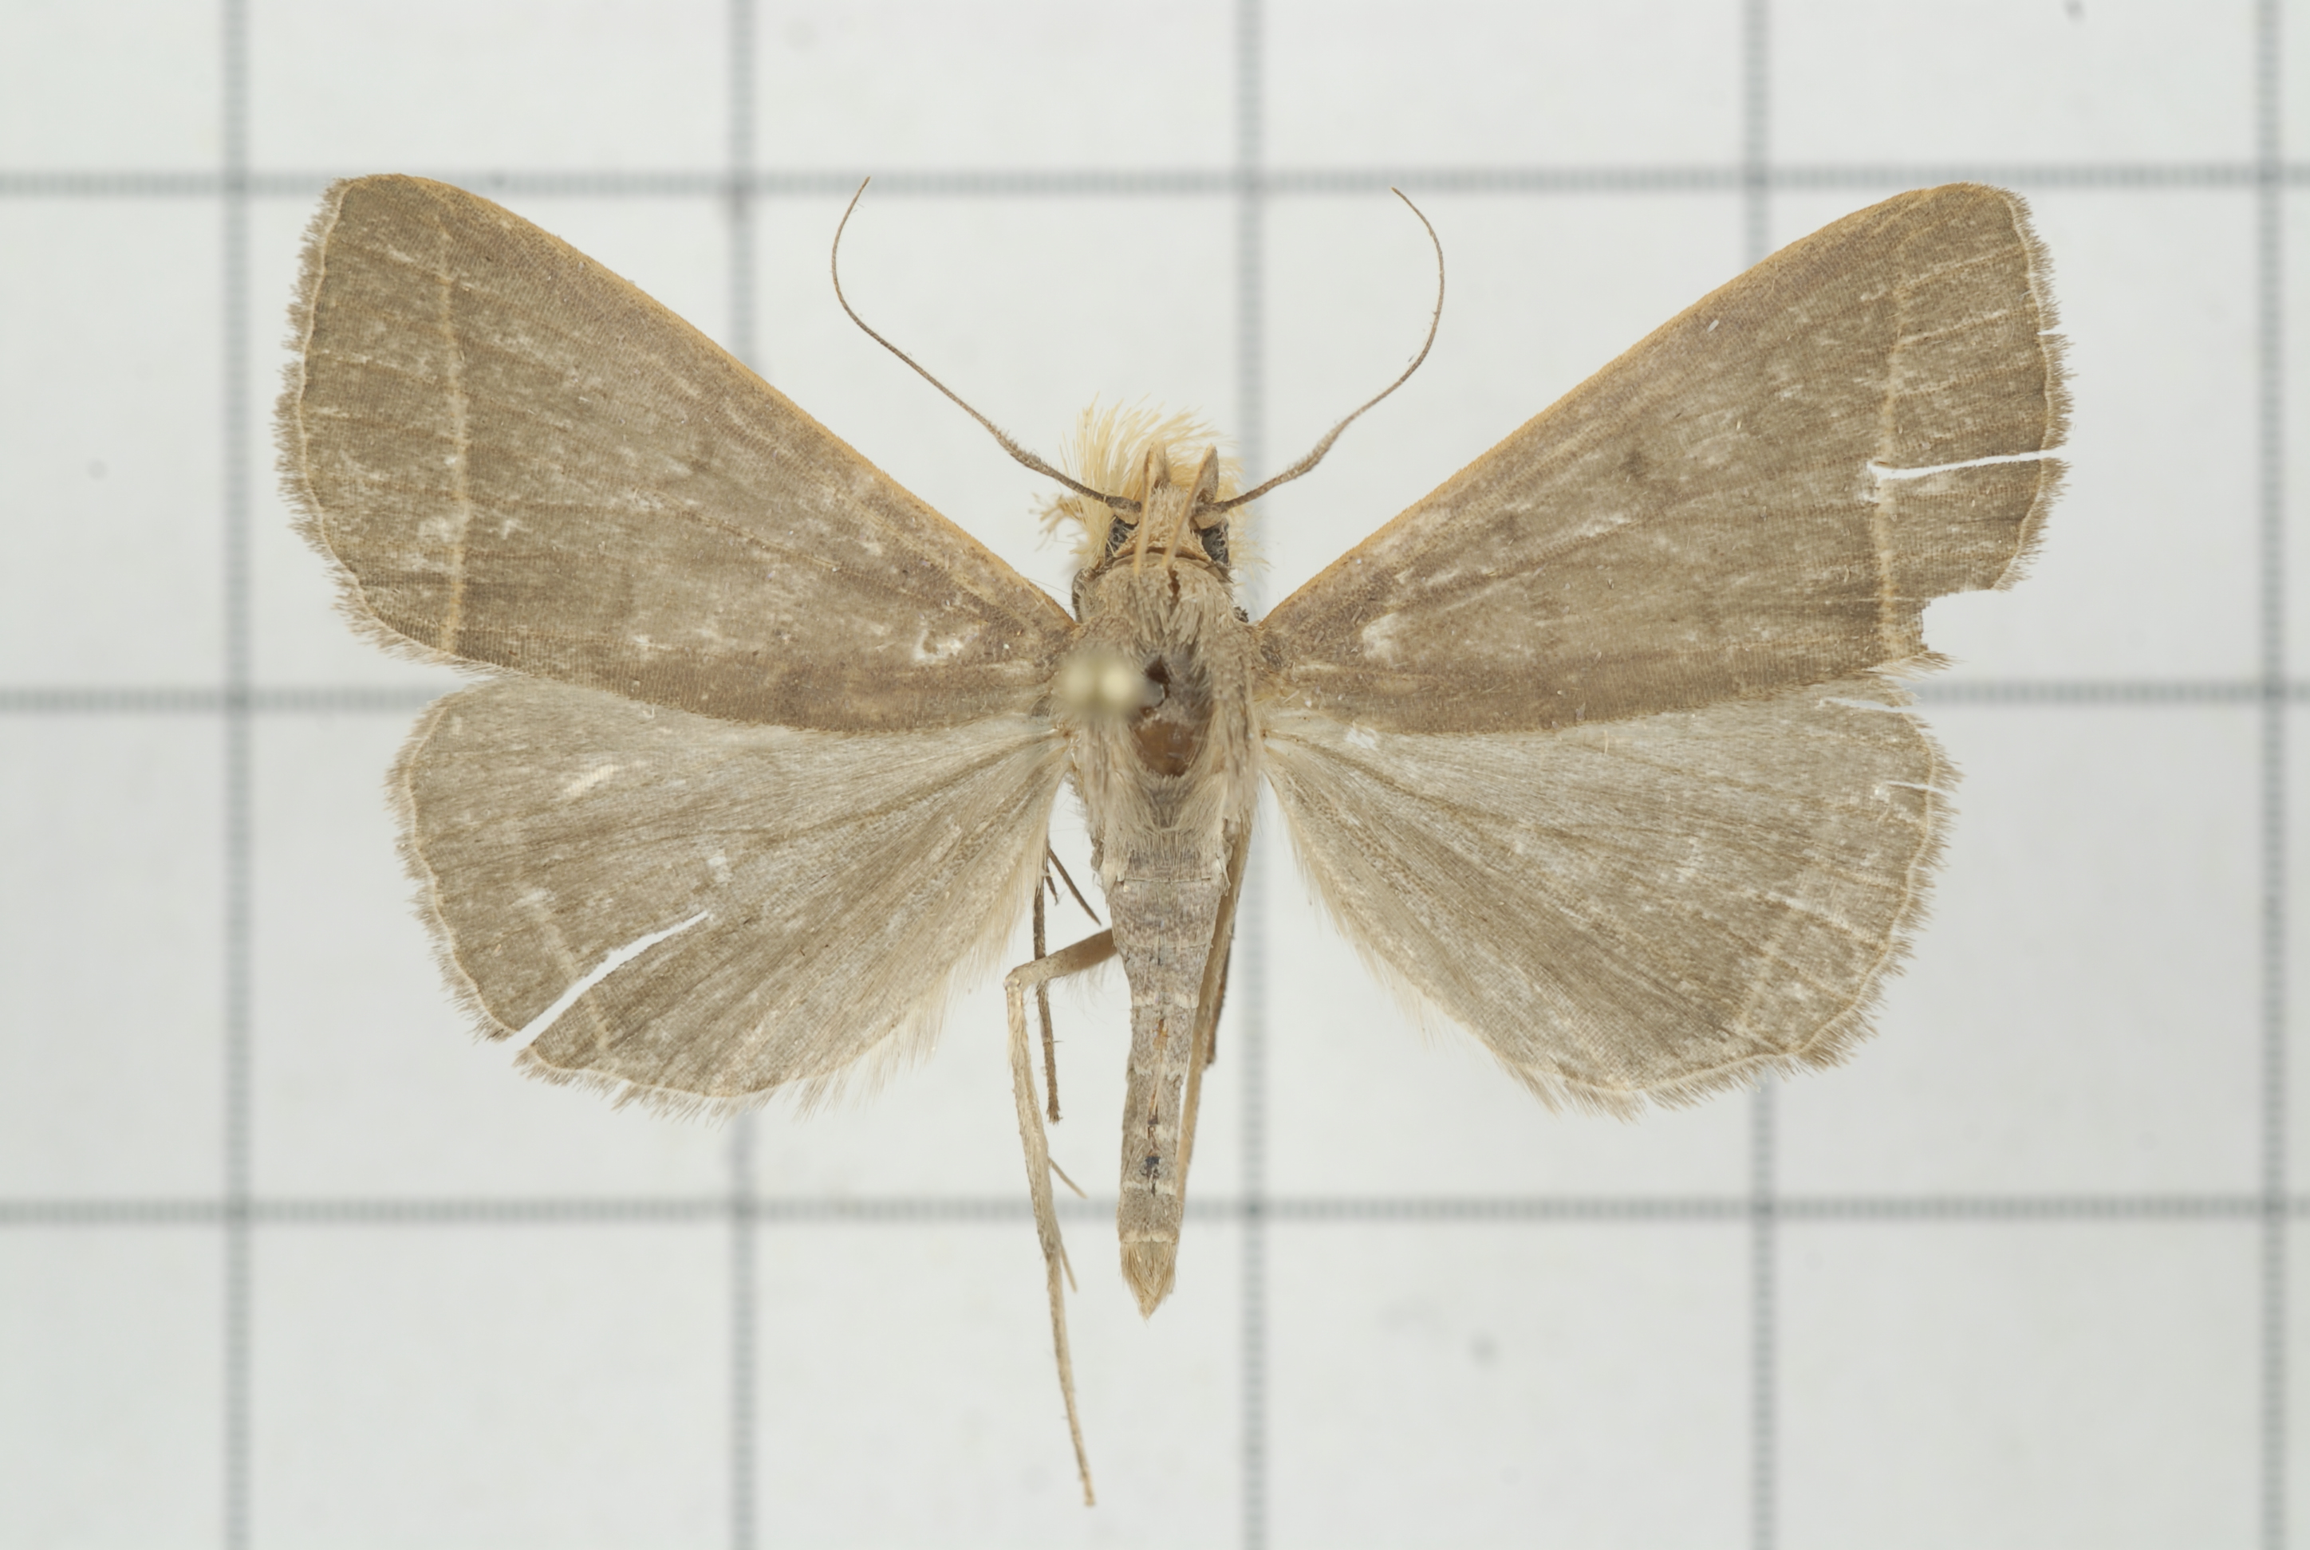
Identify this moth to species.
Simplicia cornicalis
